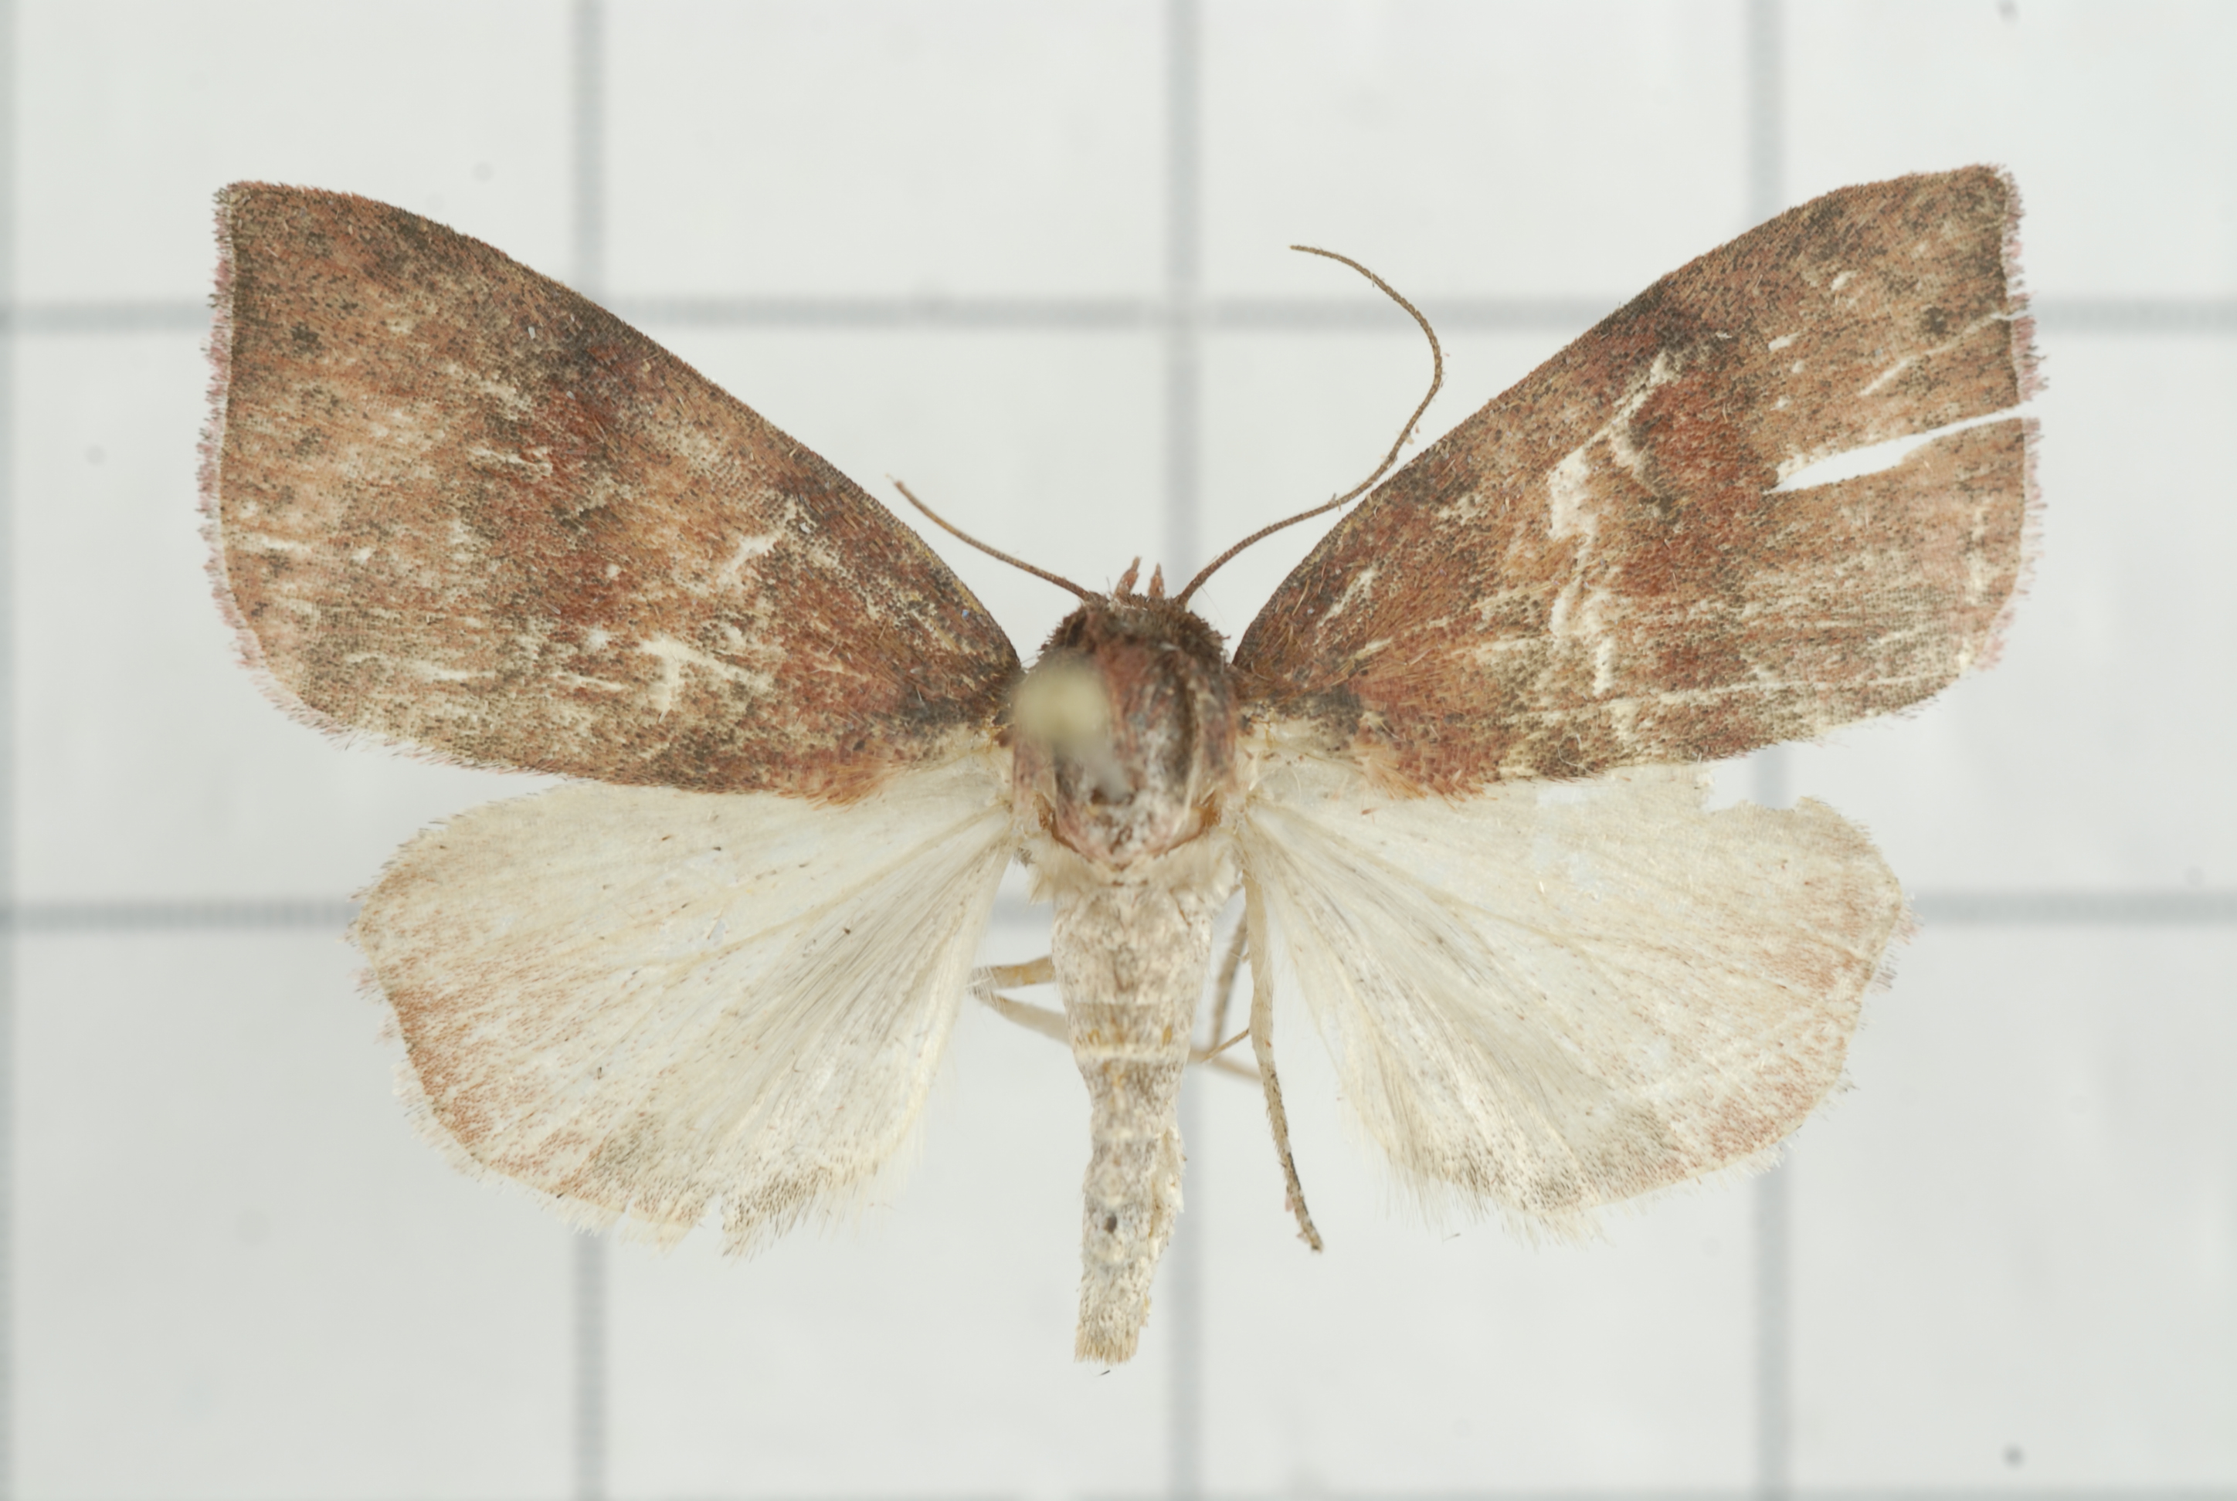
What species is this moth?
Gelastocera exusta
